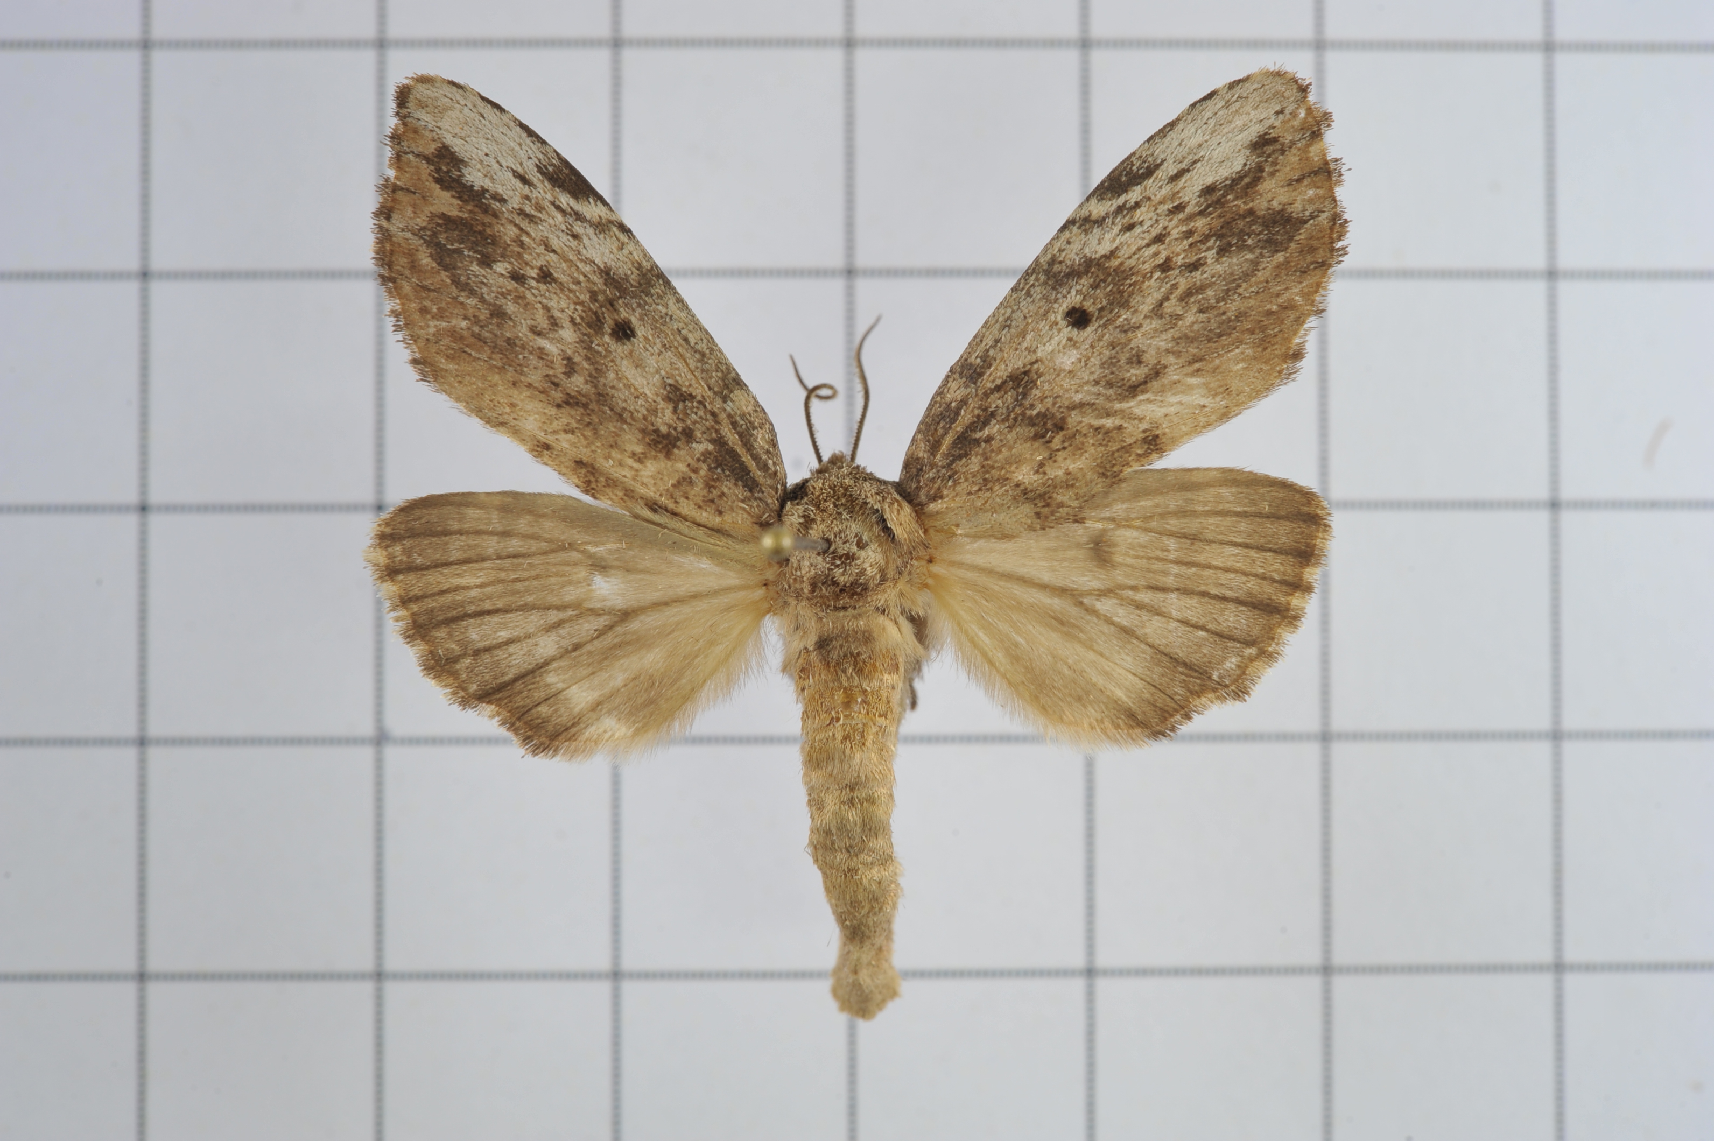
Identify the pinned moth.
Norracoides basinotata
